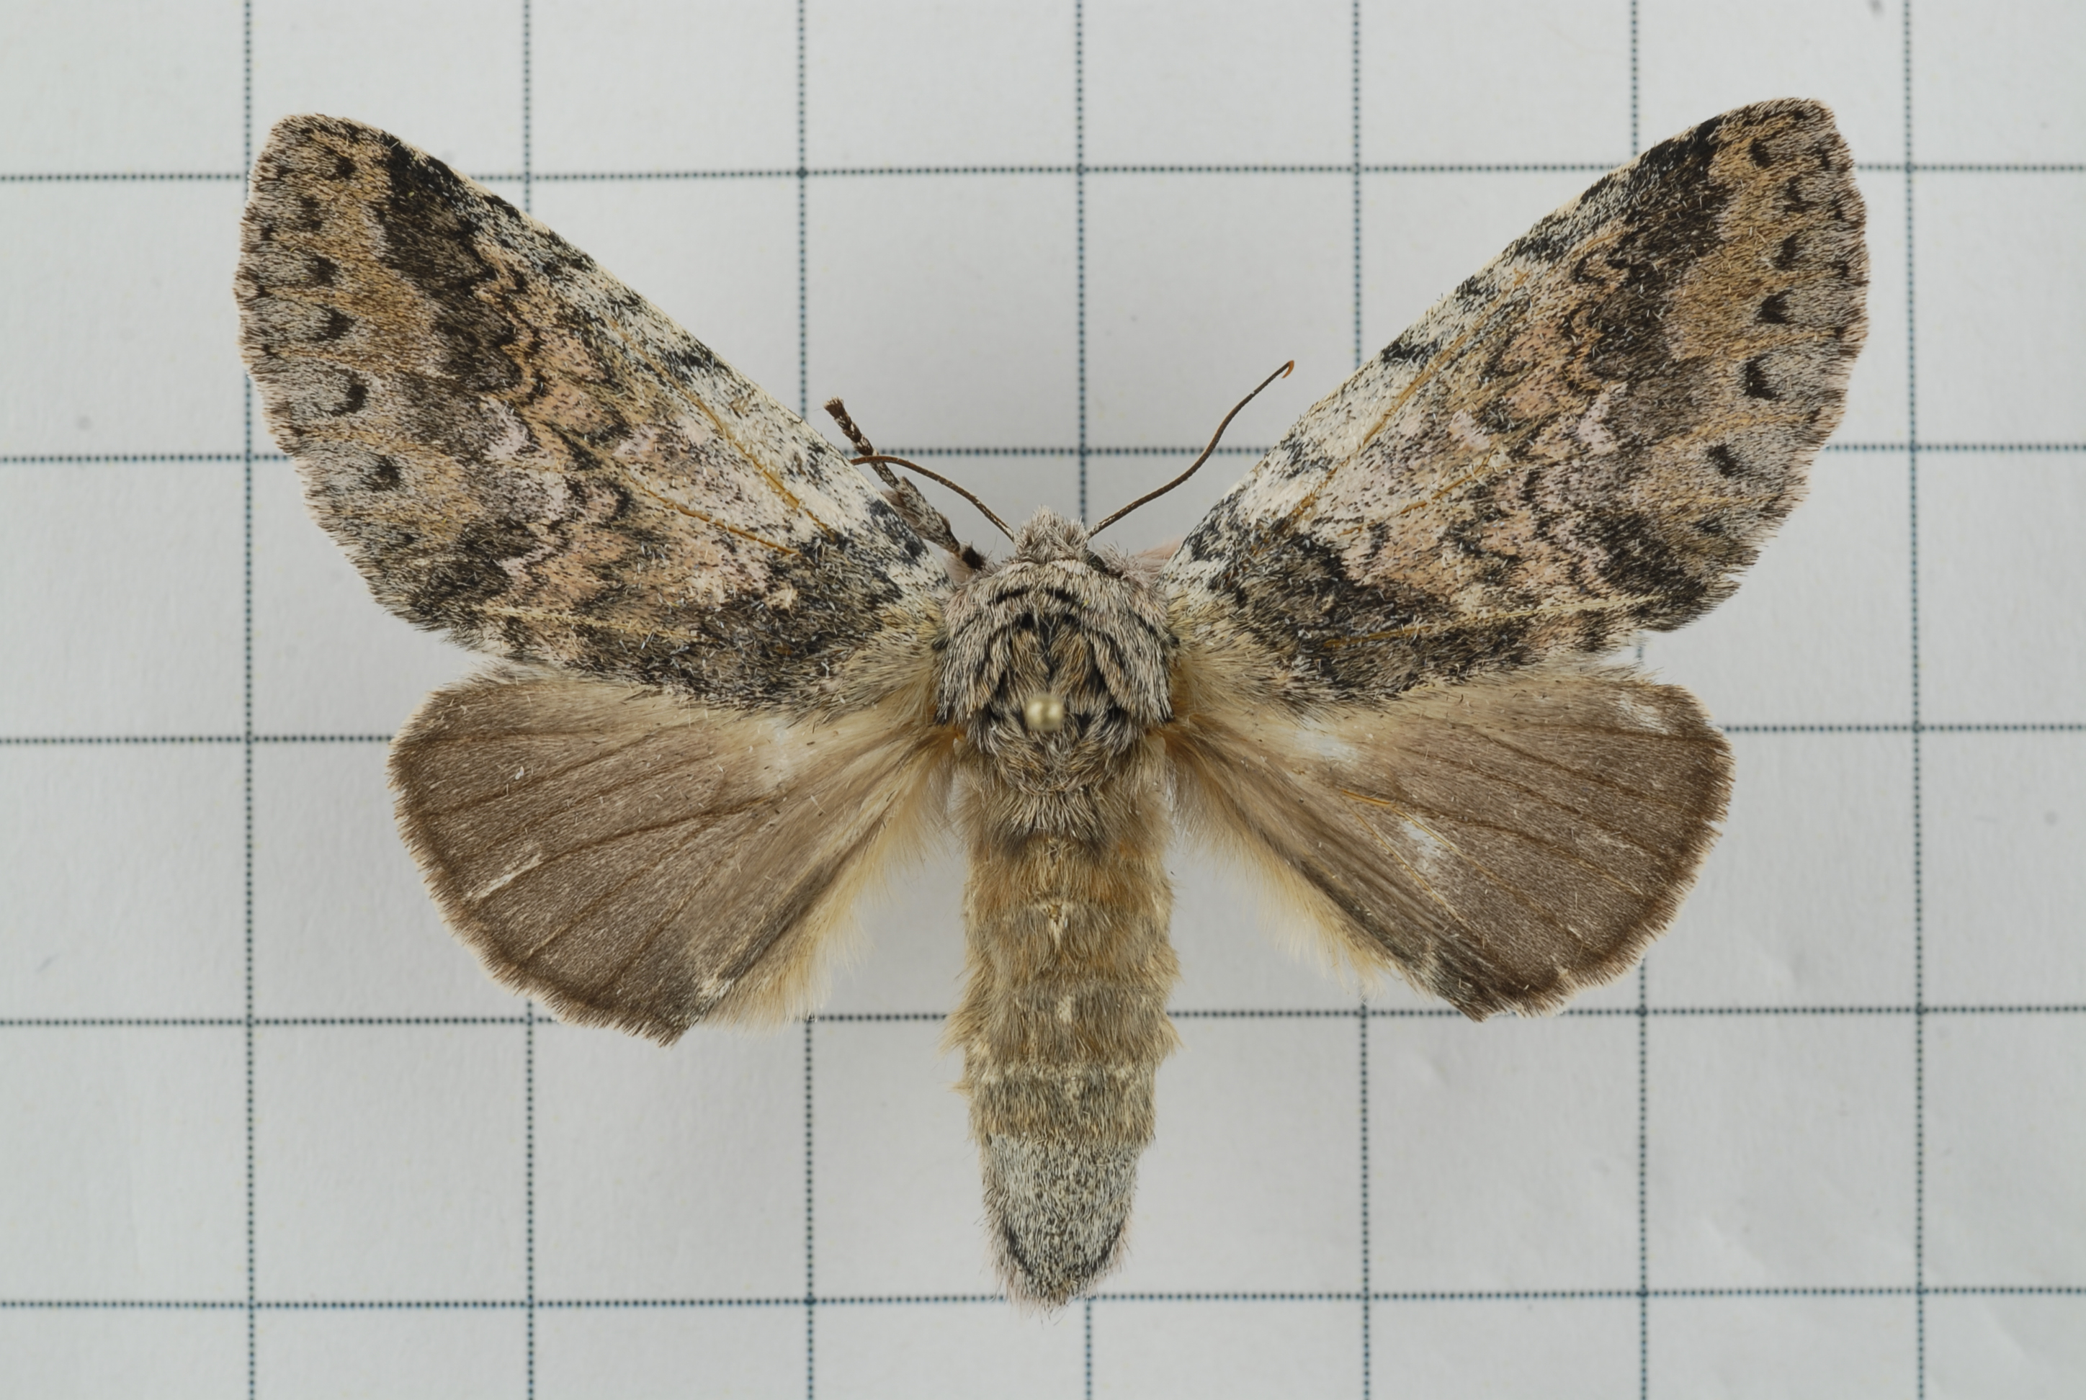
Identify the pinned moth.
Disparia wilemani
